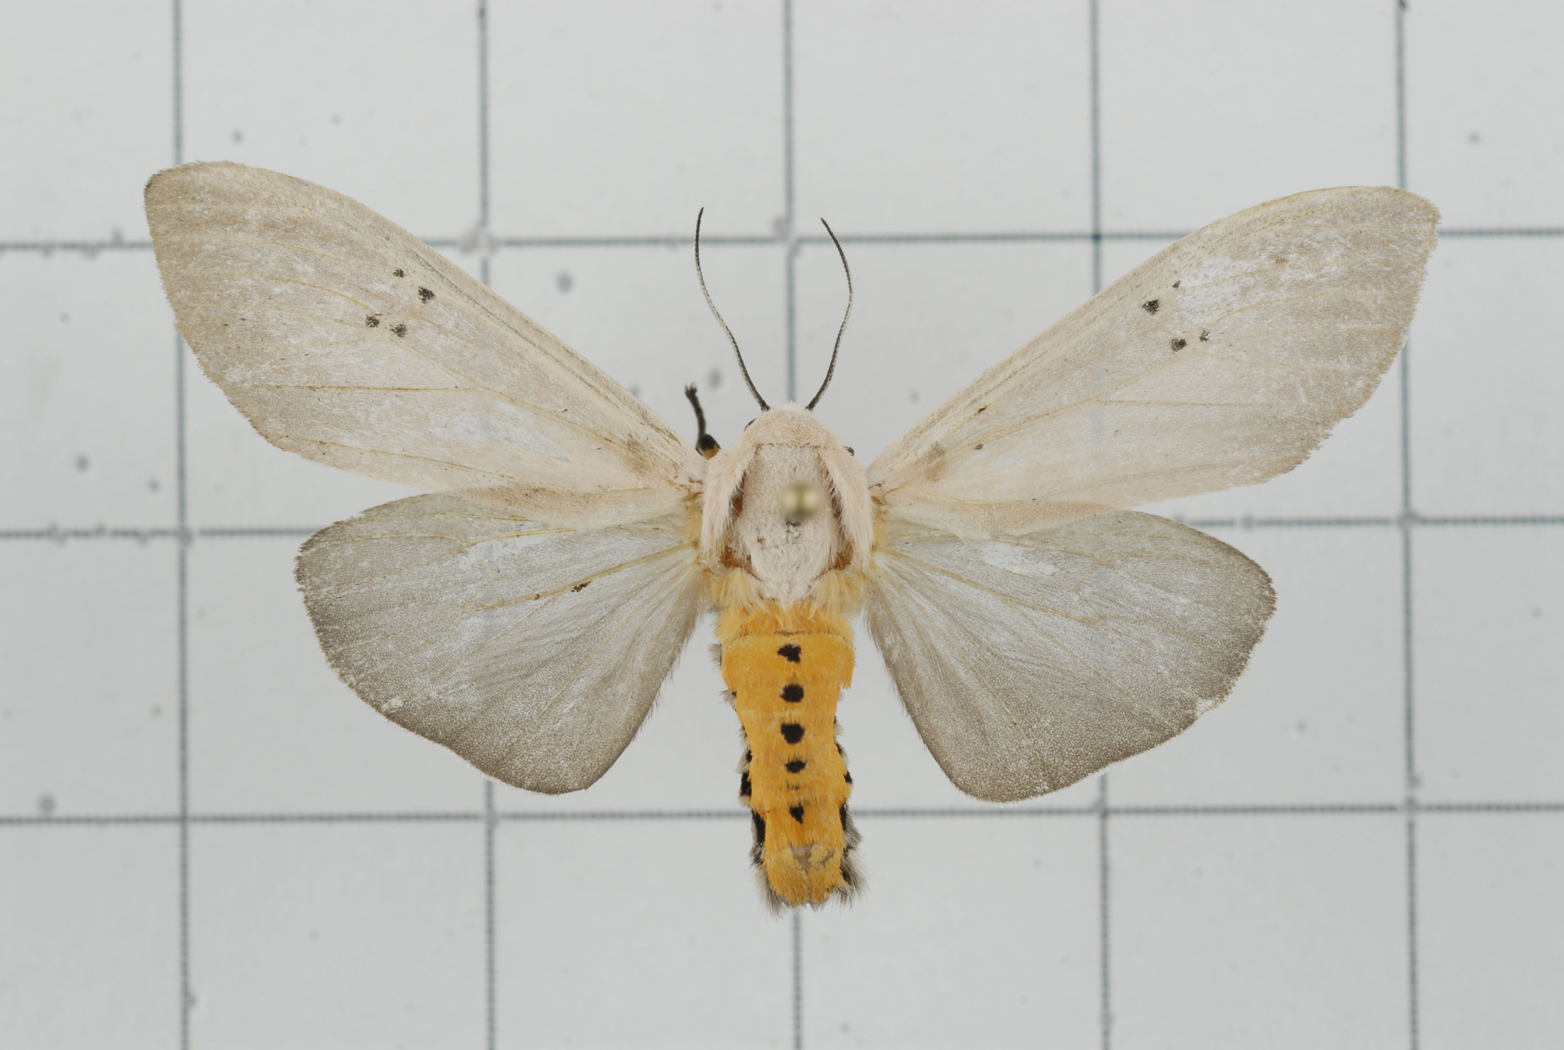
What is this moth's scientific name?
Creatonotos transiens koni
